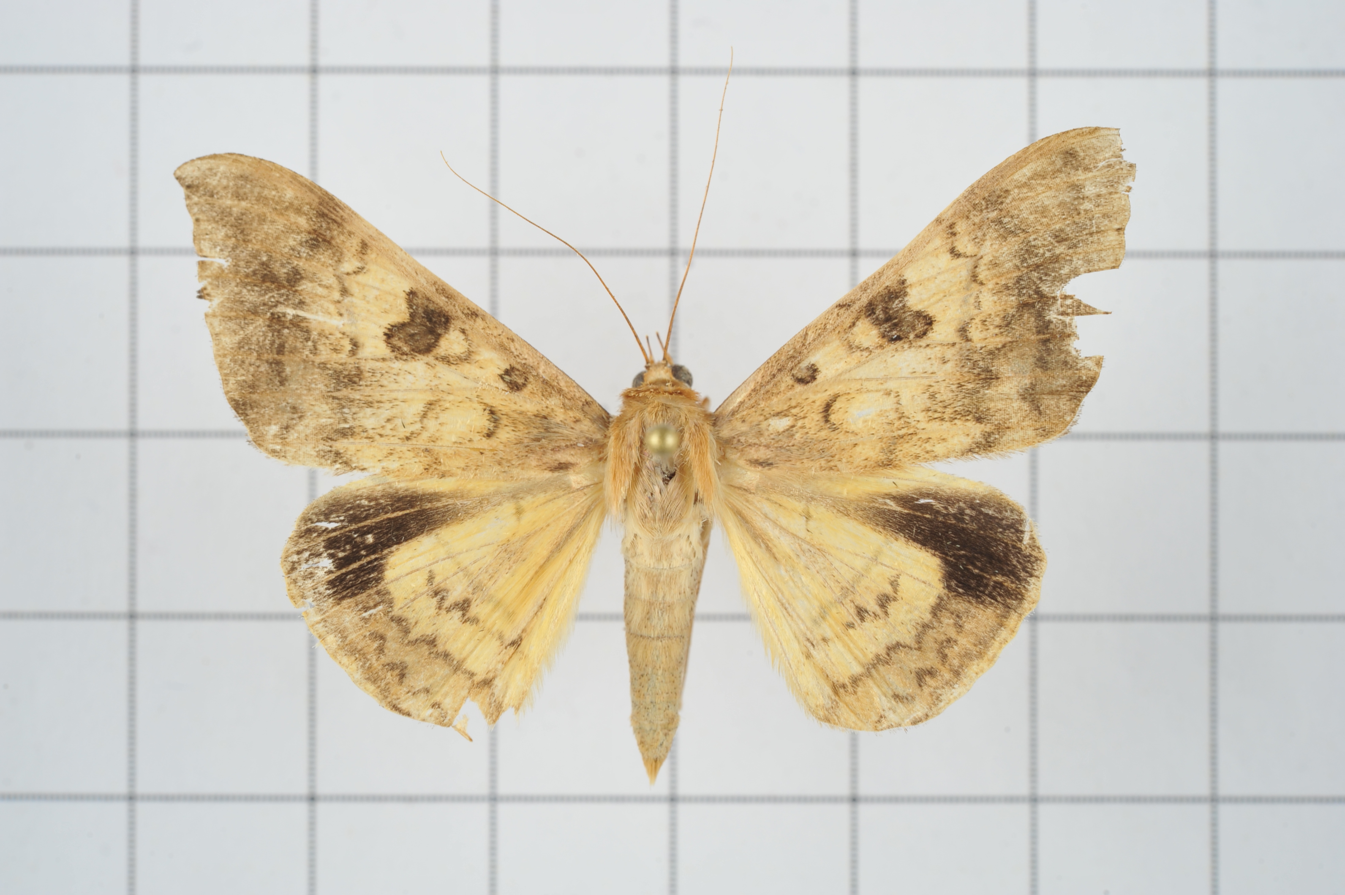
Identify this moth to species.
Oxyodes scrobiculata
